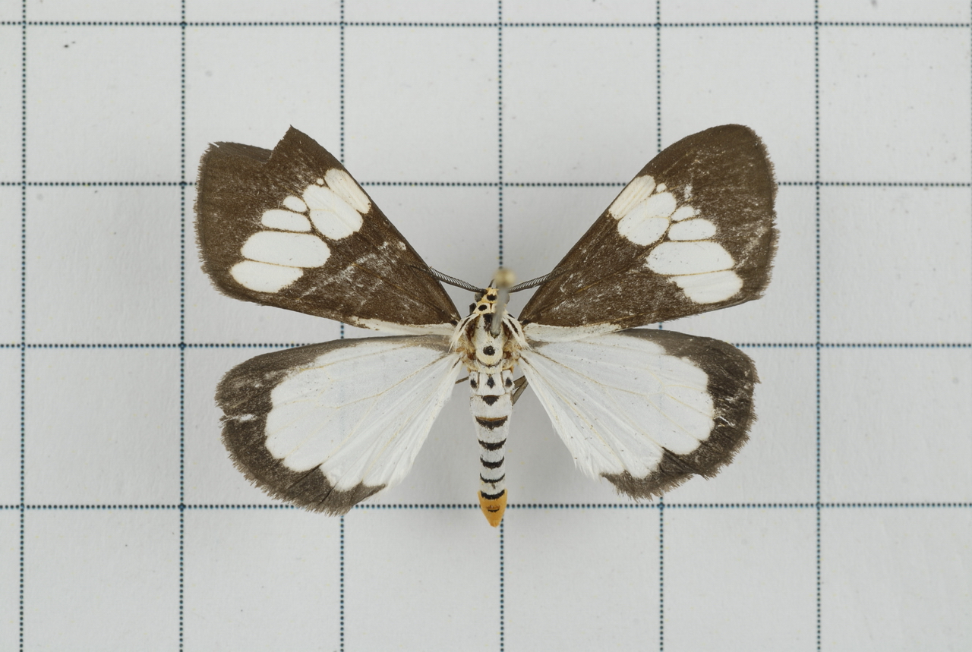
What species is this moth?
Nyctemera lacticinia
